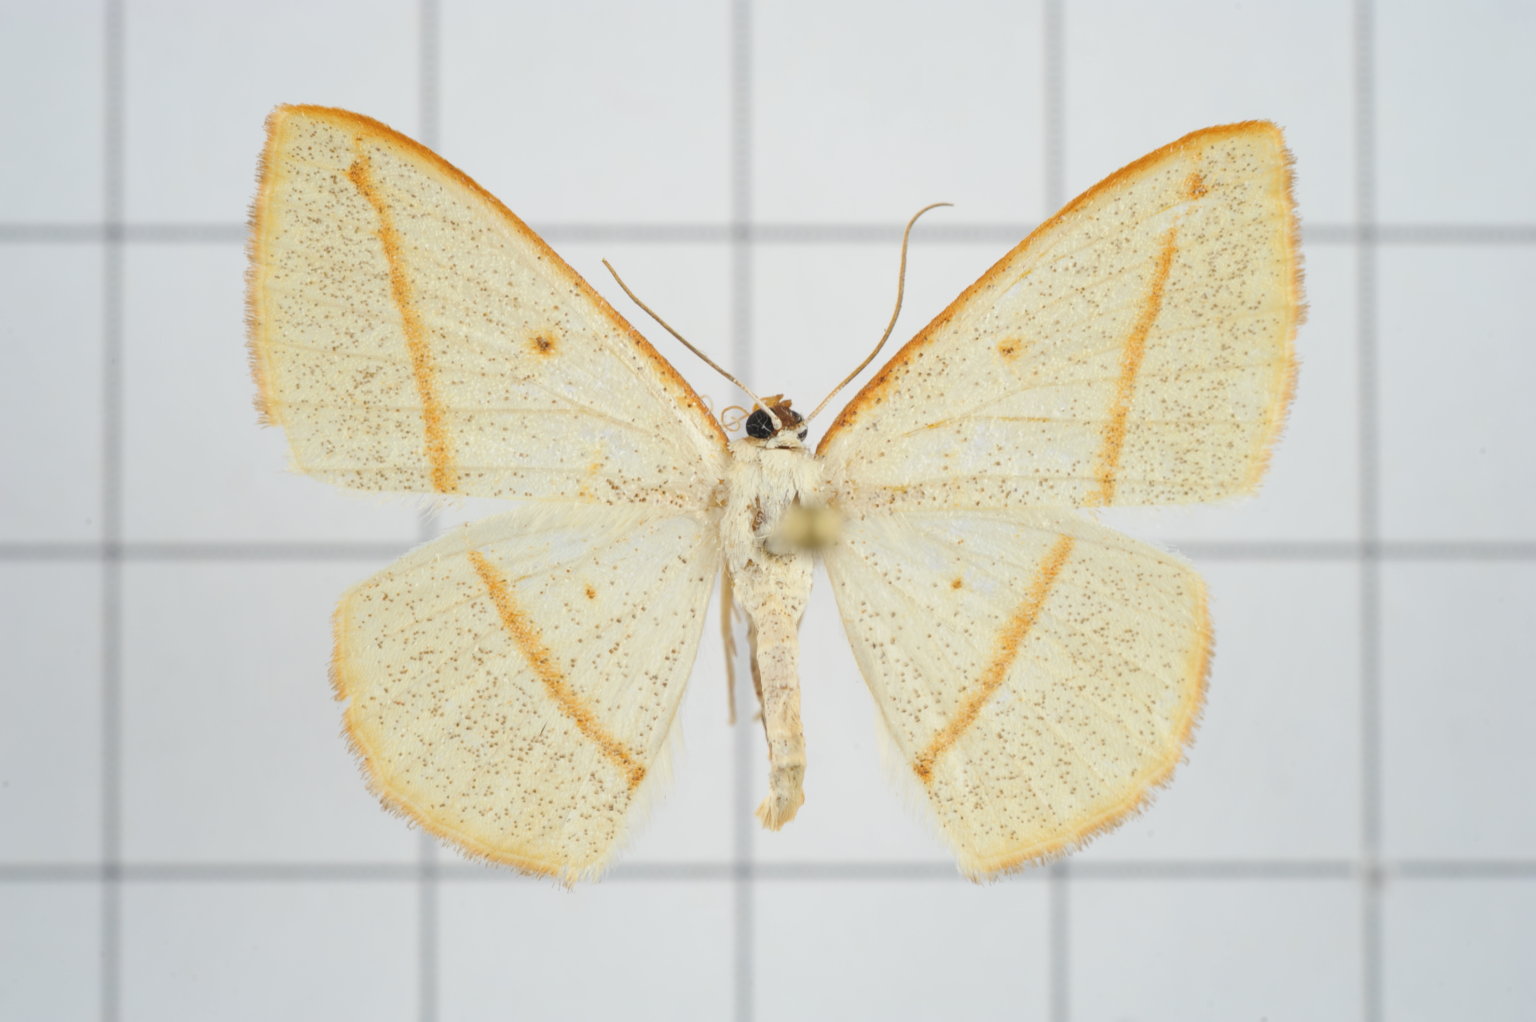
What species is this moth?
Lomographa inamata
